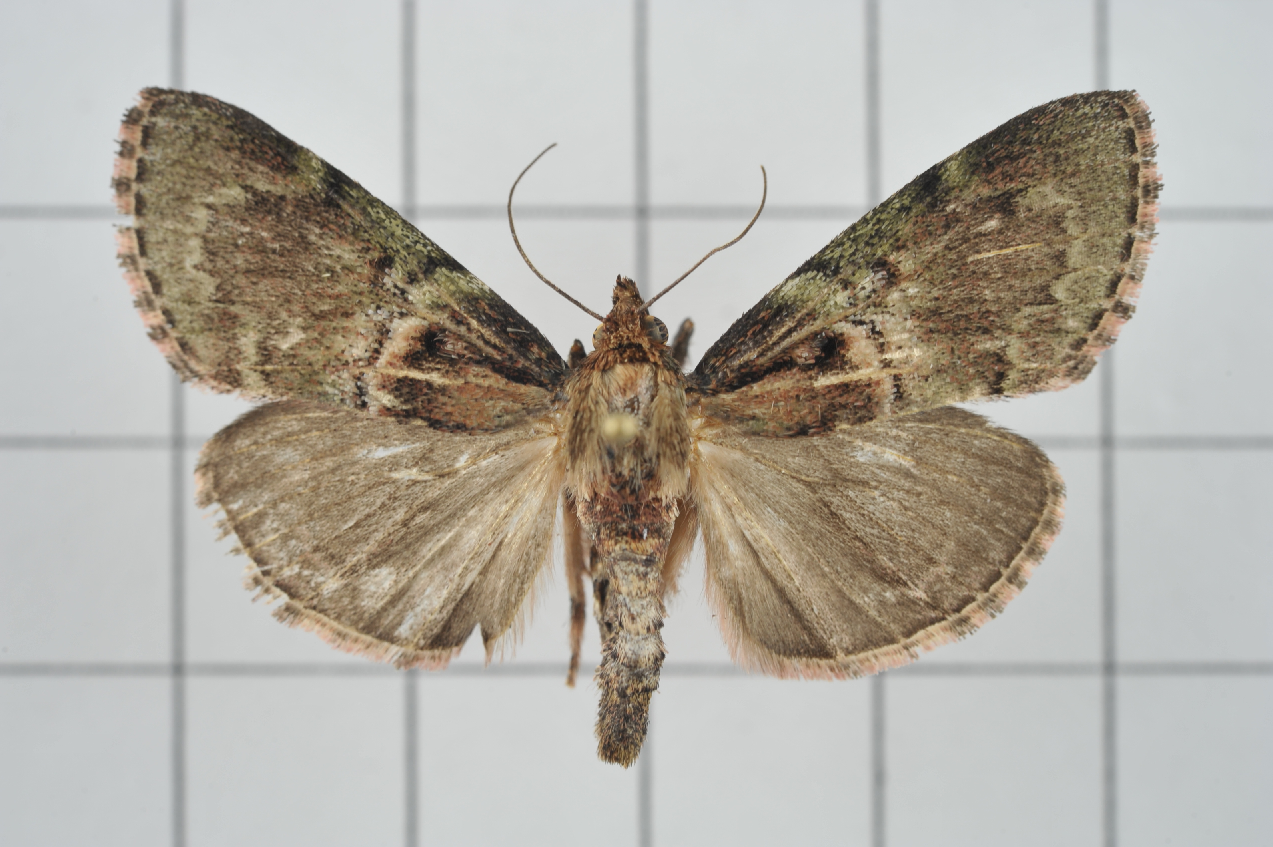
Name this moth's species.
Locastra muscosalis
